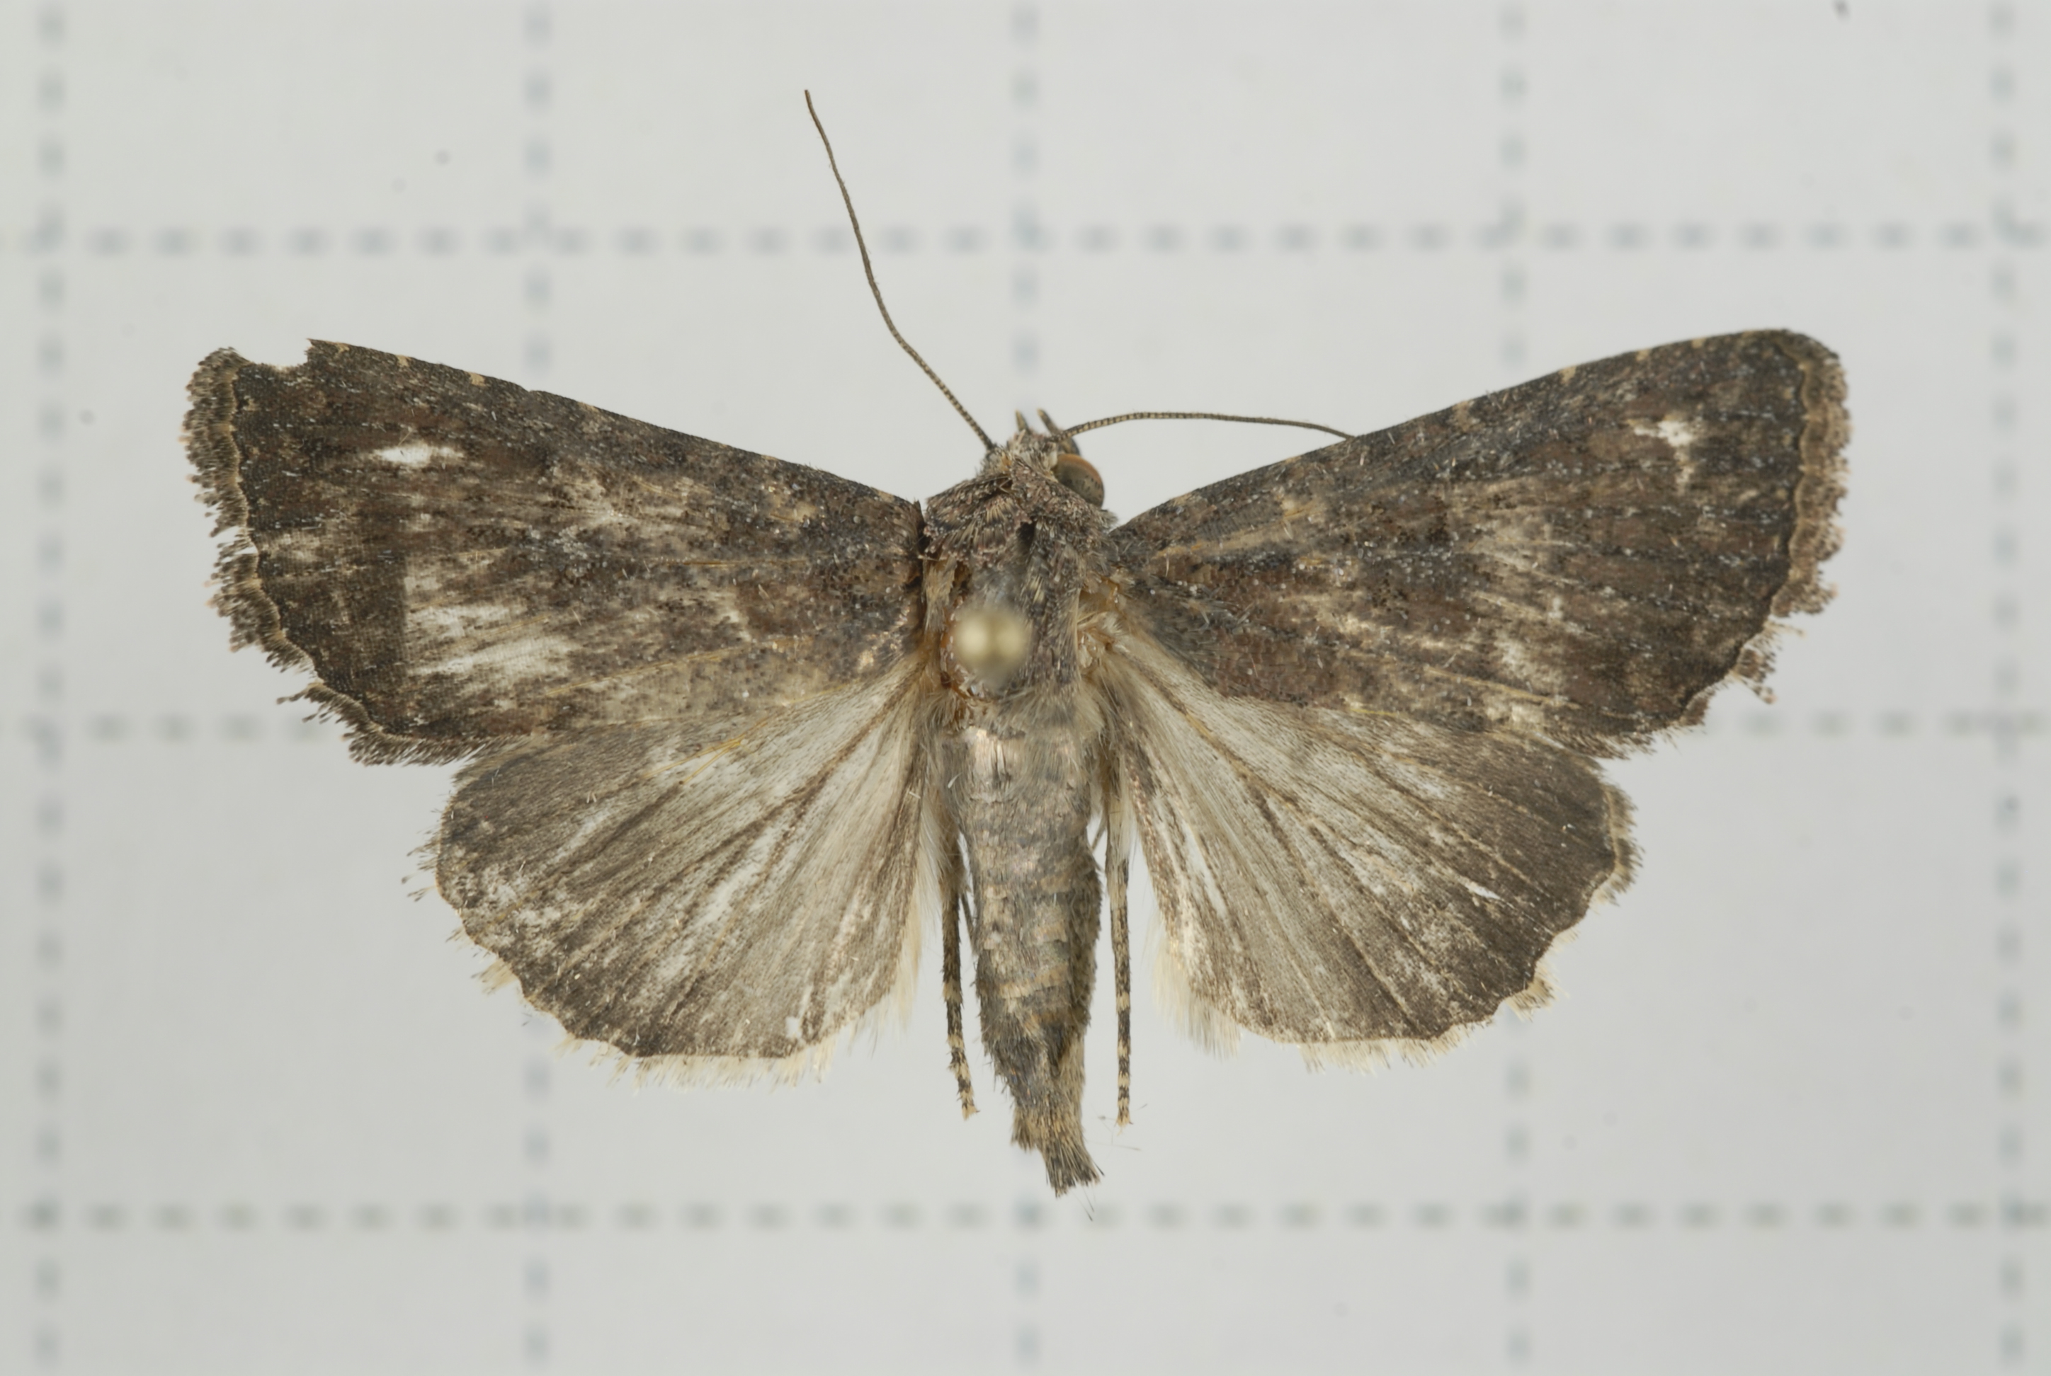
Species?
Condica illecta
